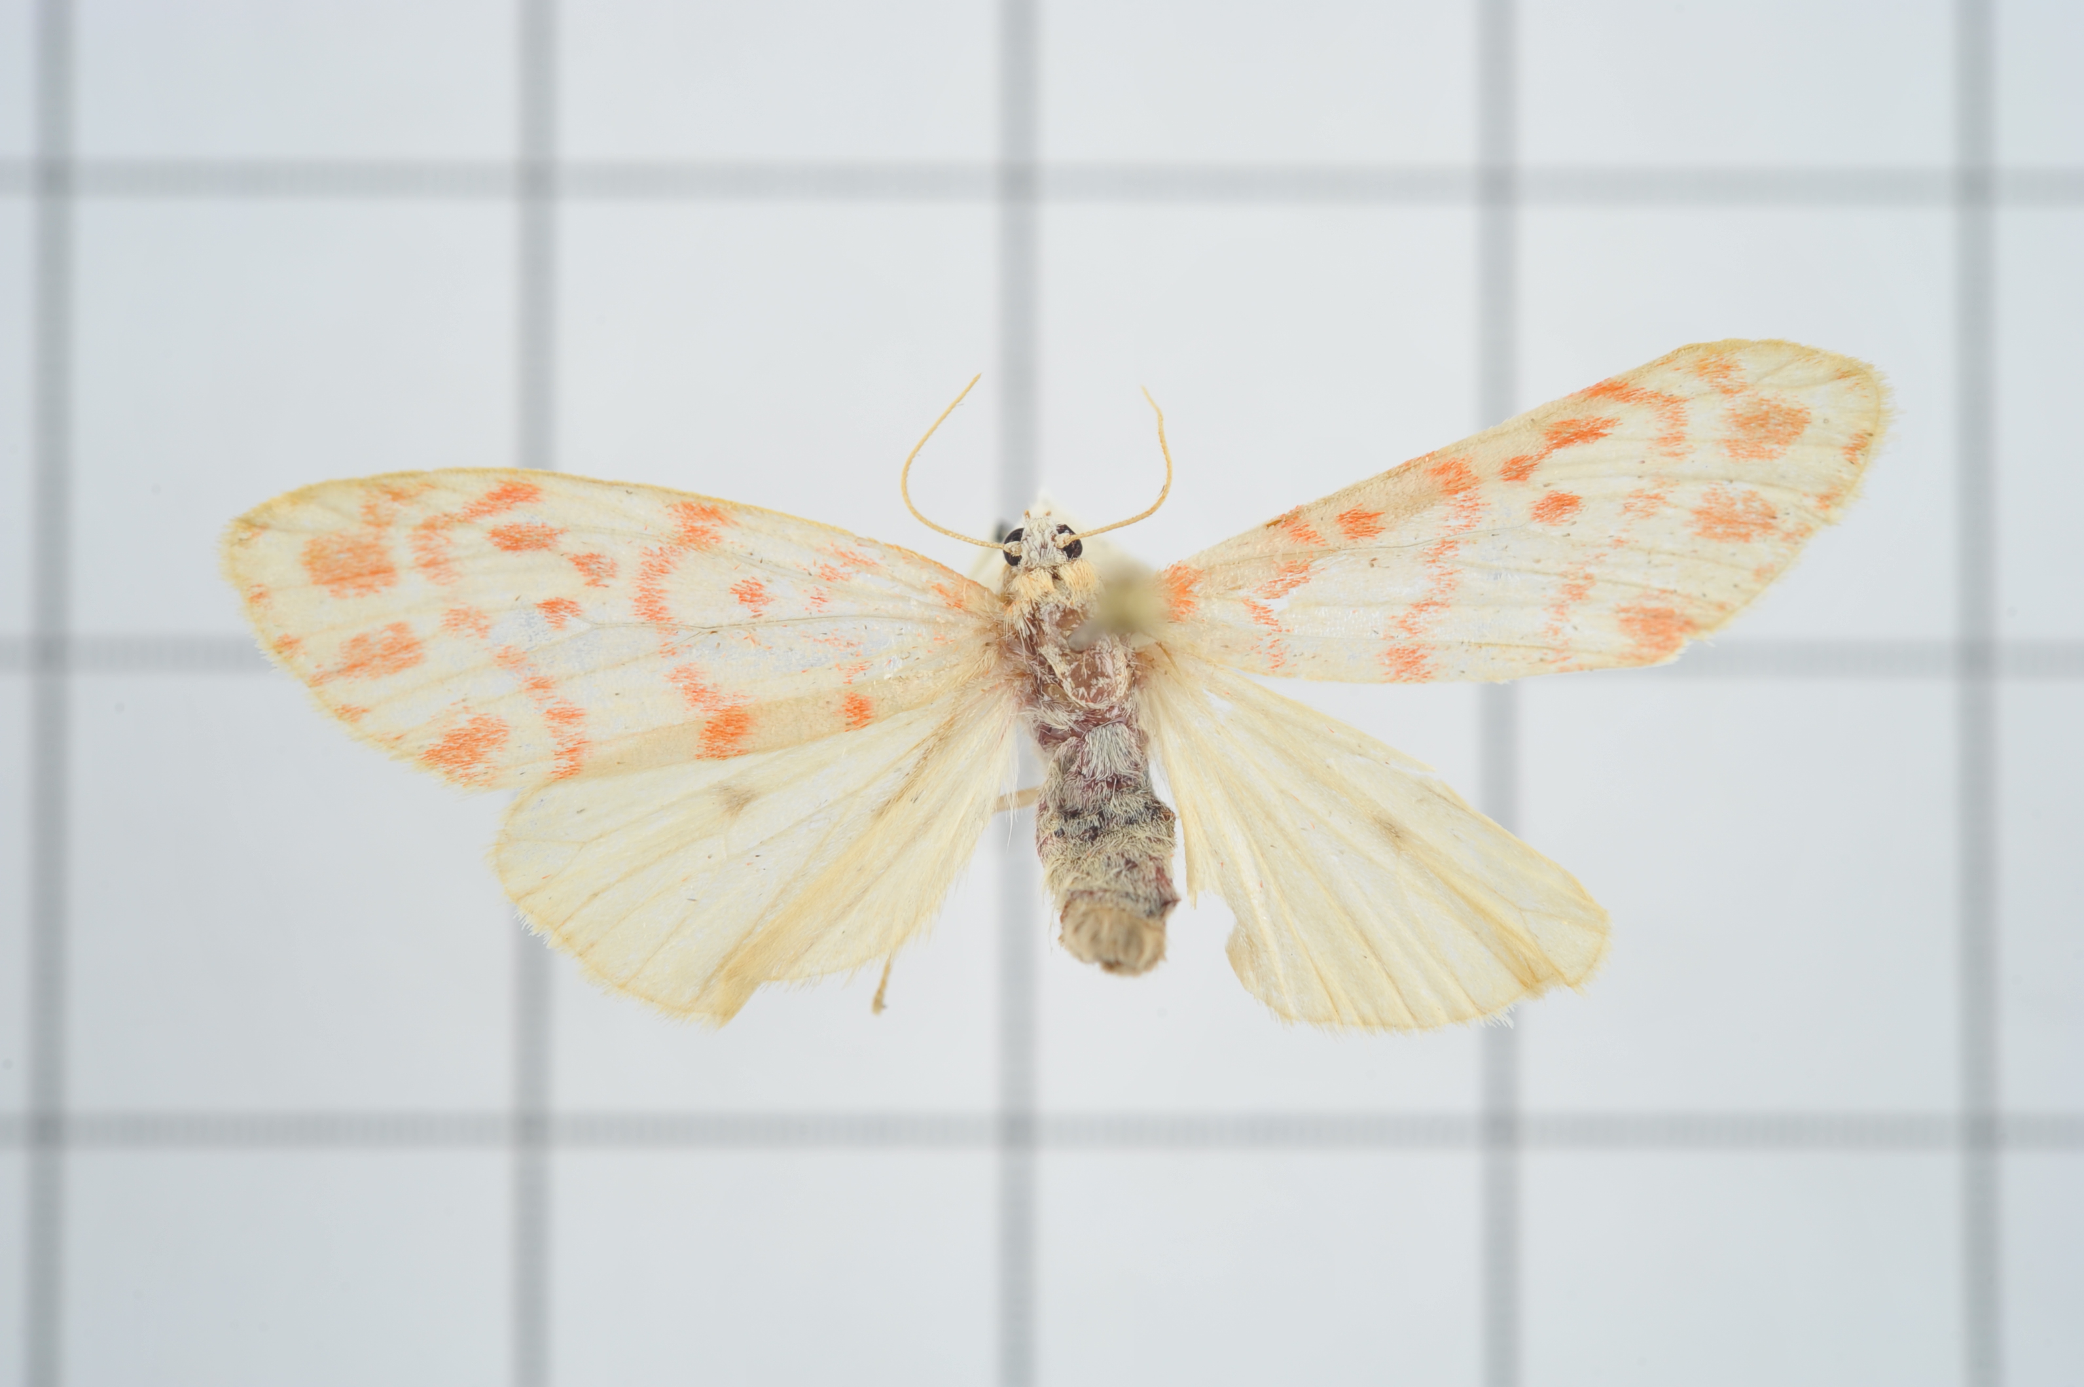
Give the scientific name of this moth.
Nephelomilta karenkonis
